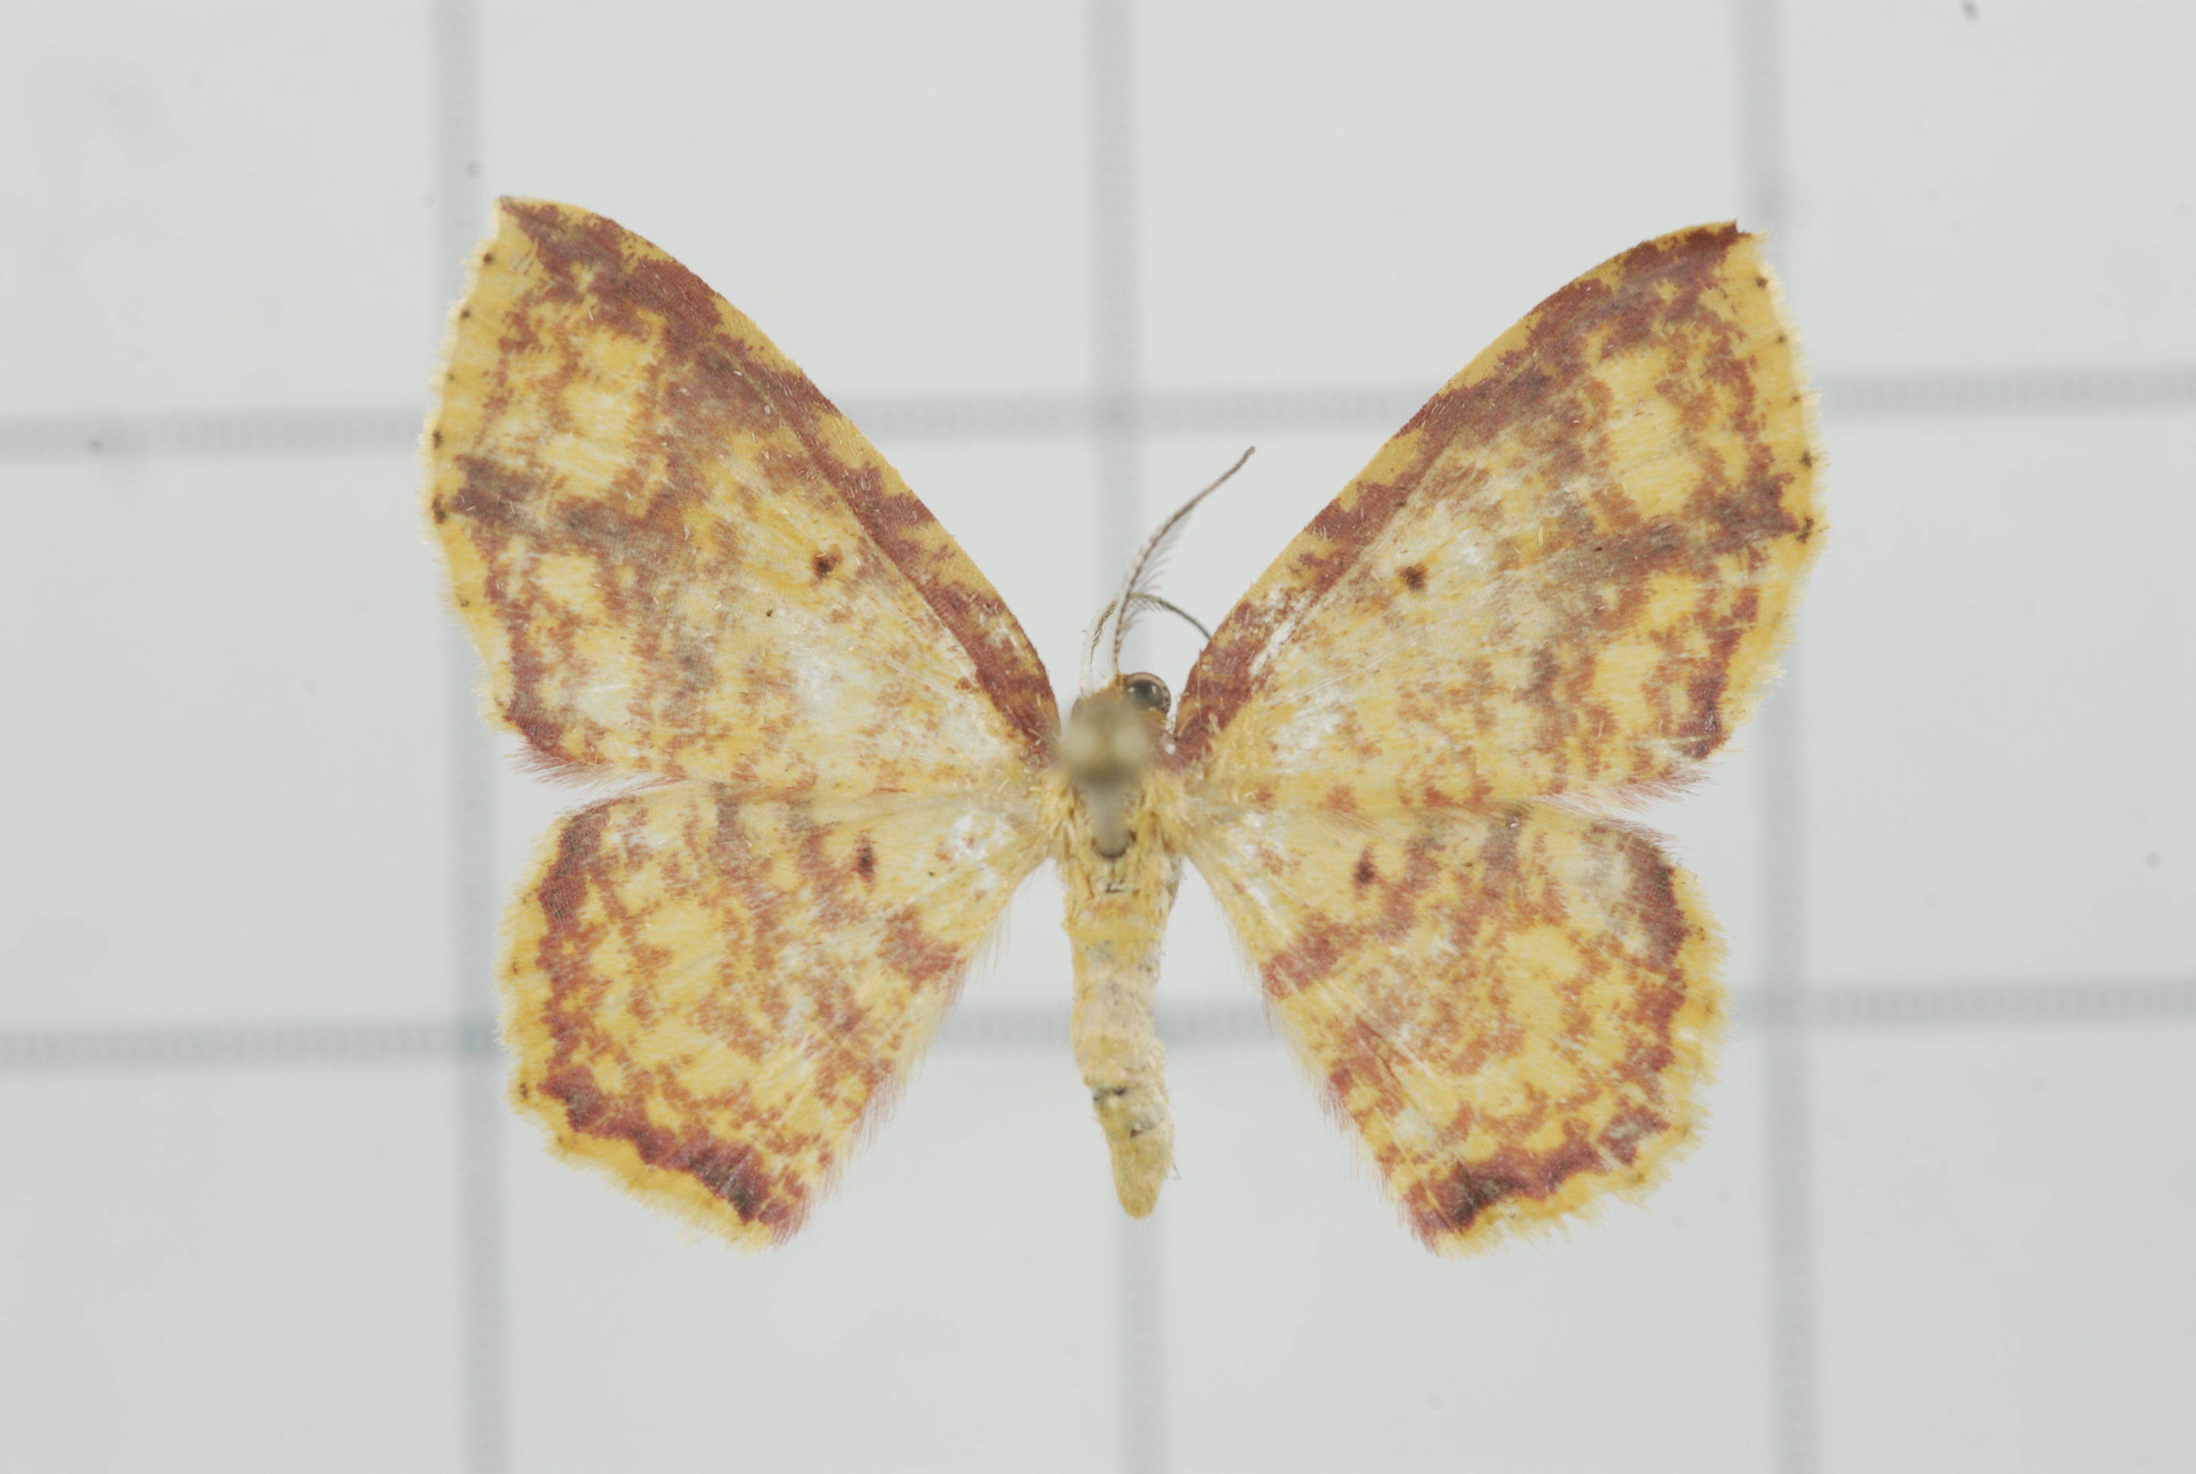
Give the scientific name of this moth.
Eois lunulosa duplicilinea
